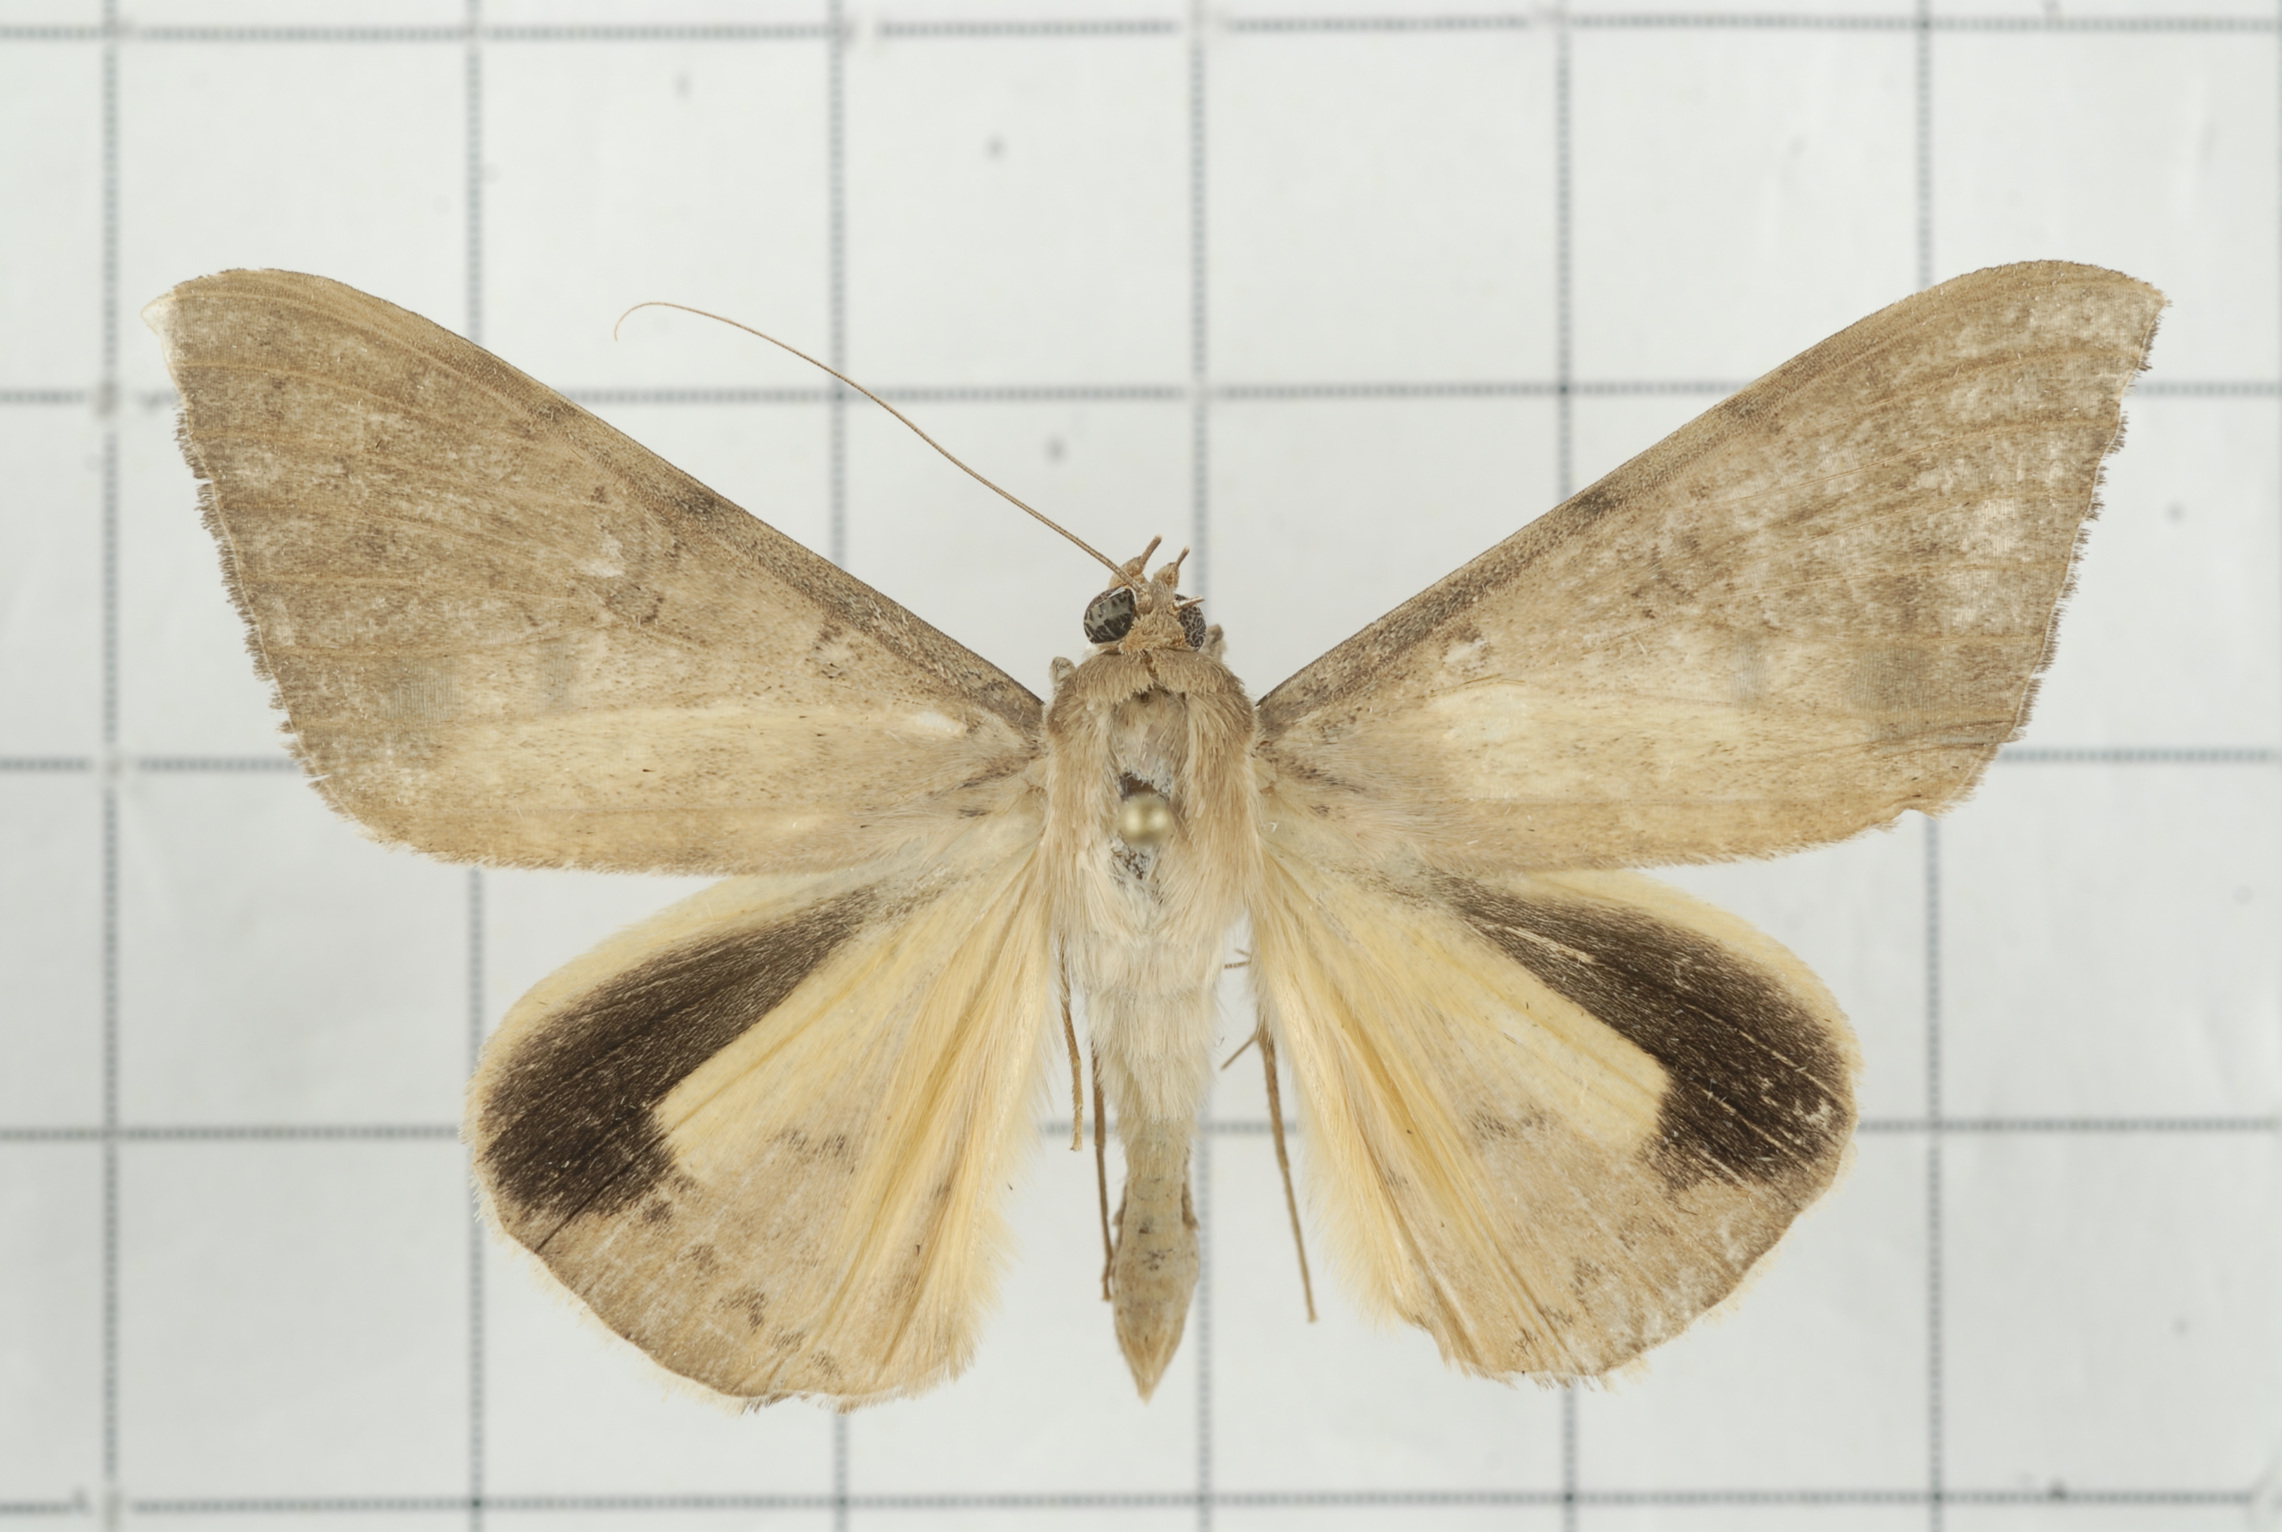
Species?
Oxyodes scrobiculata
